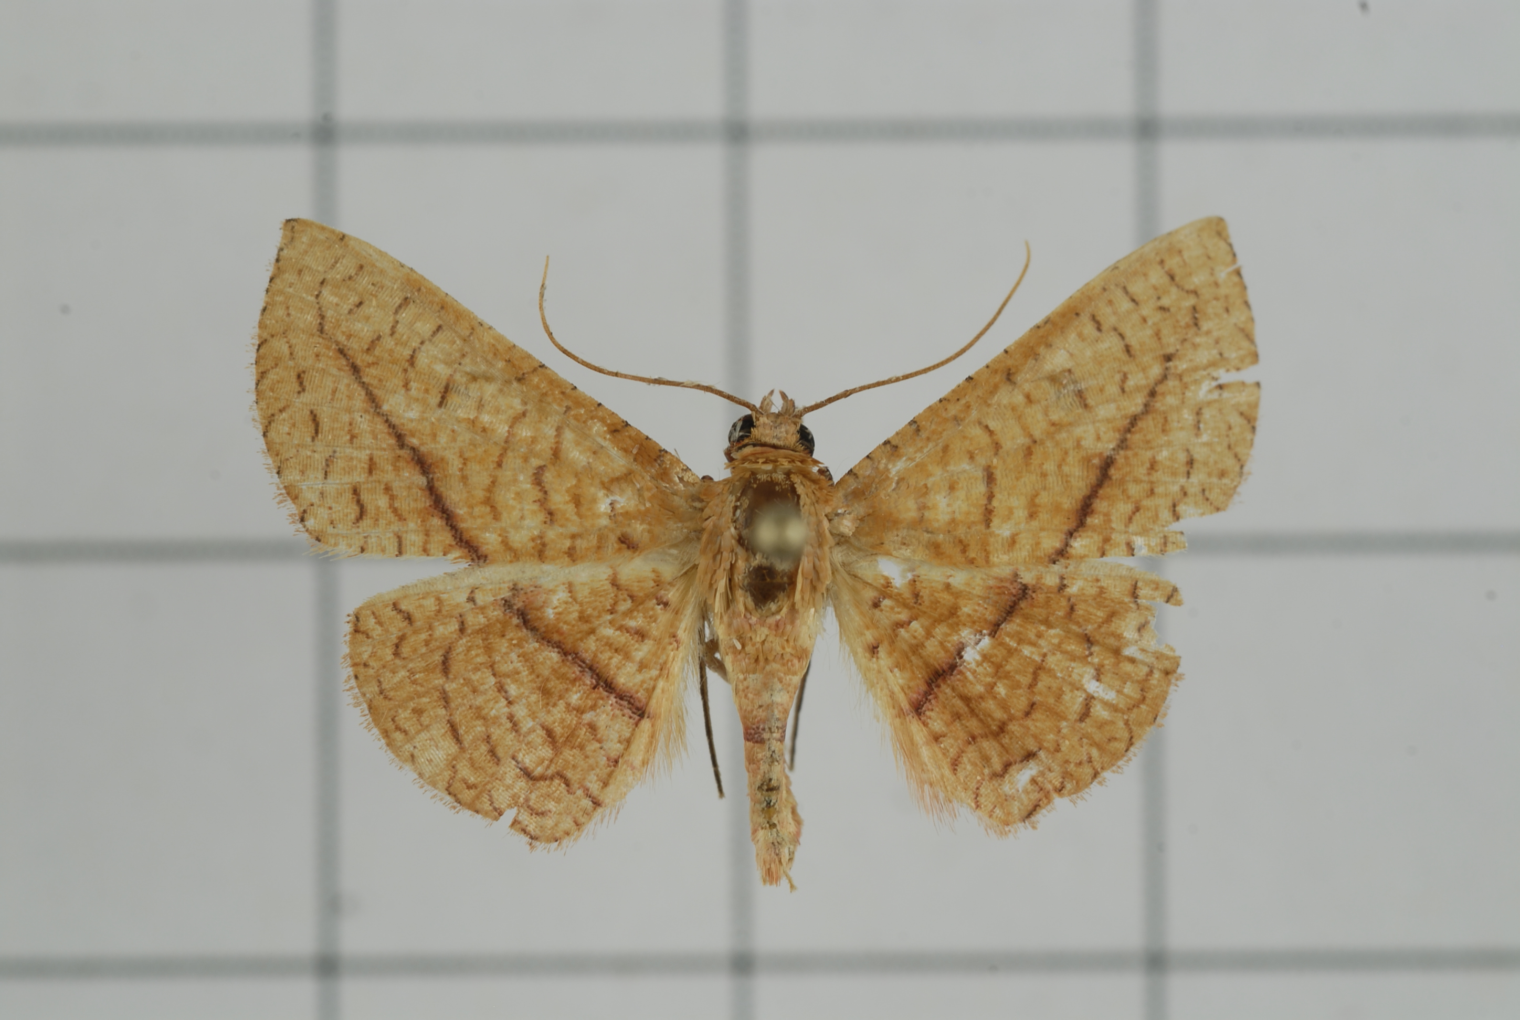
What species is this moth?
Striglina venia
